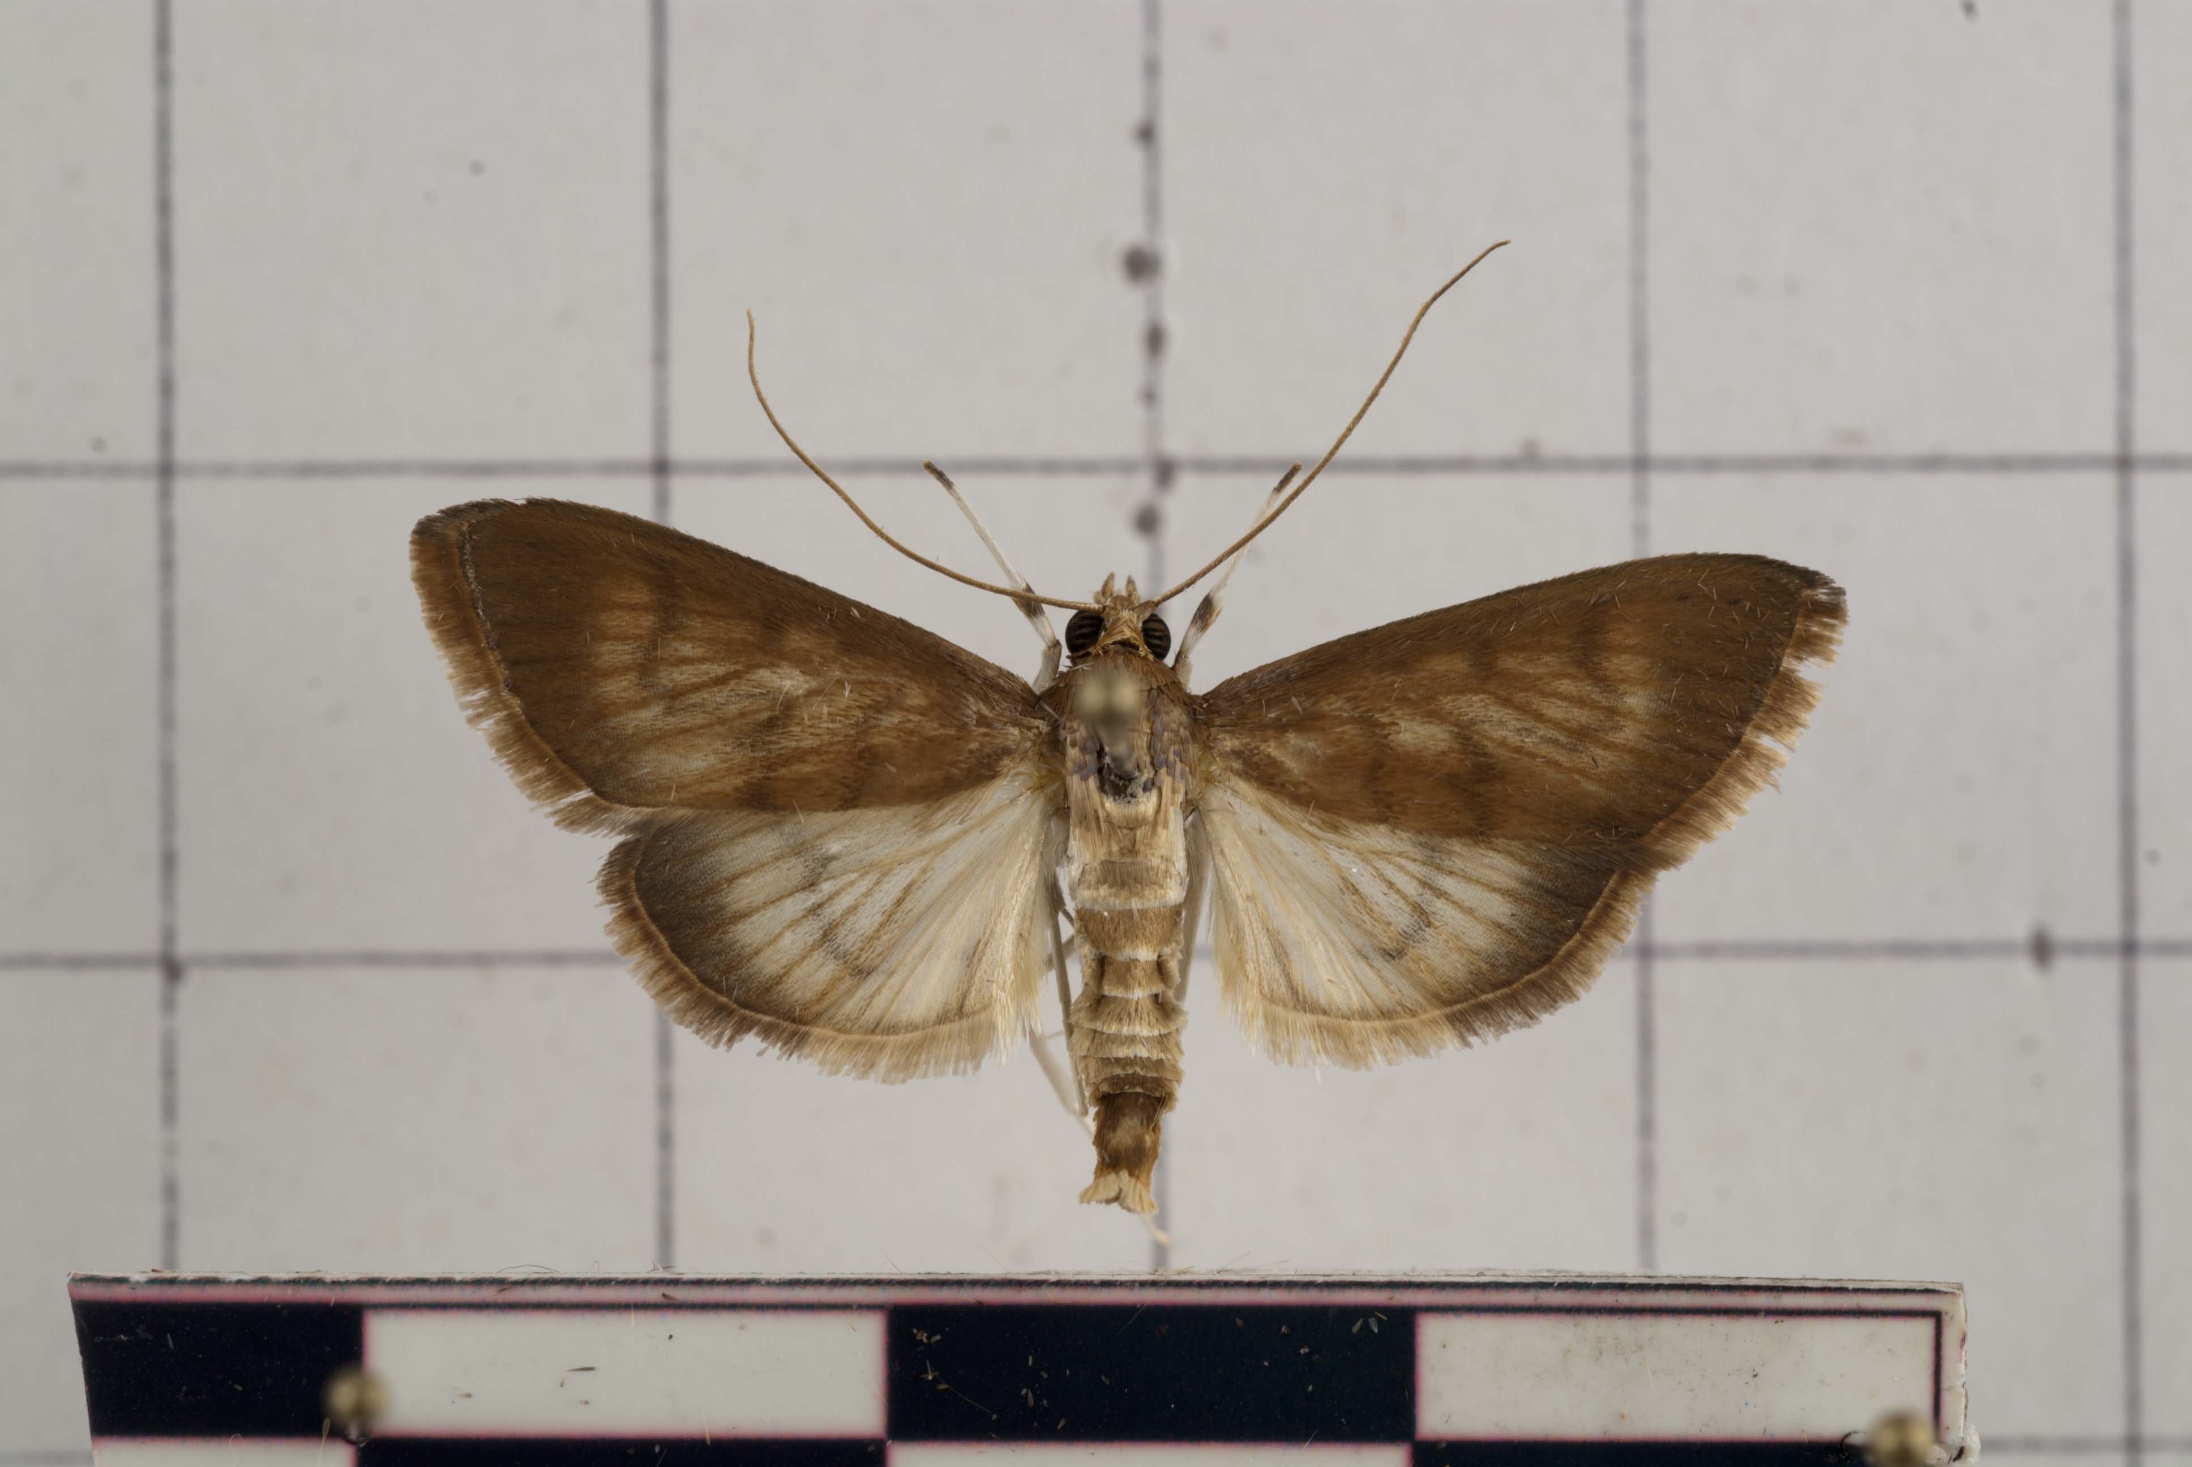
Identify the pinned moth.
Crypsiptya coclesalis
